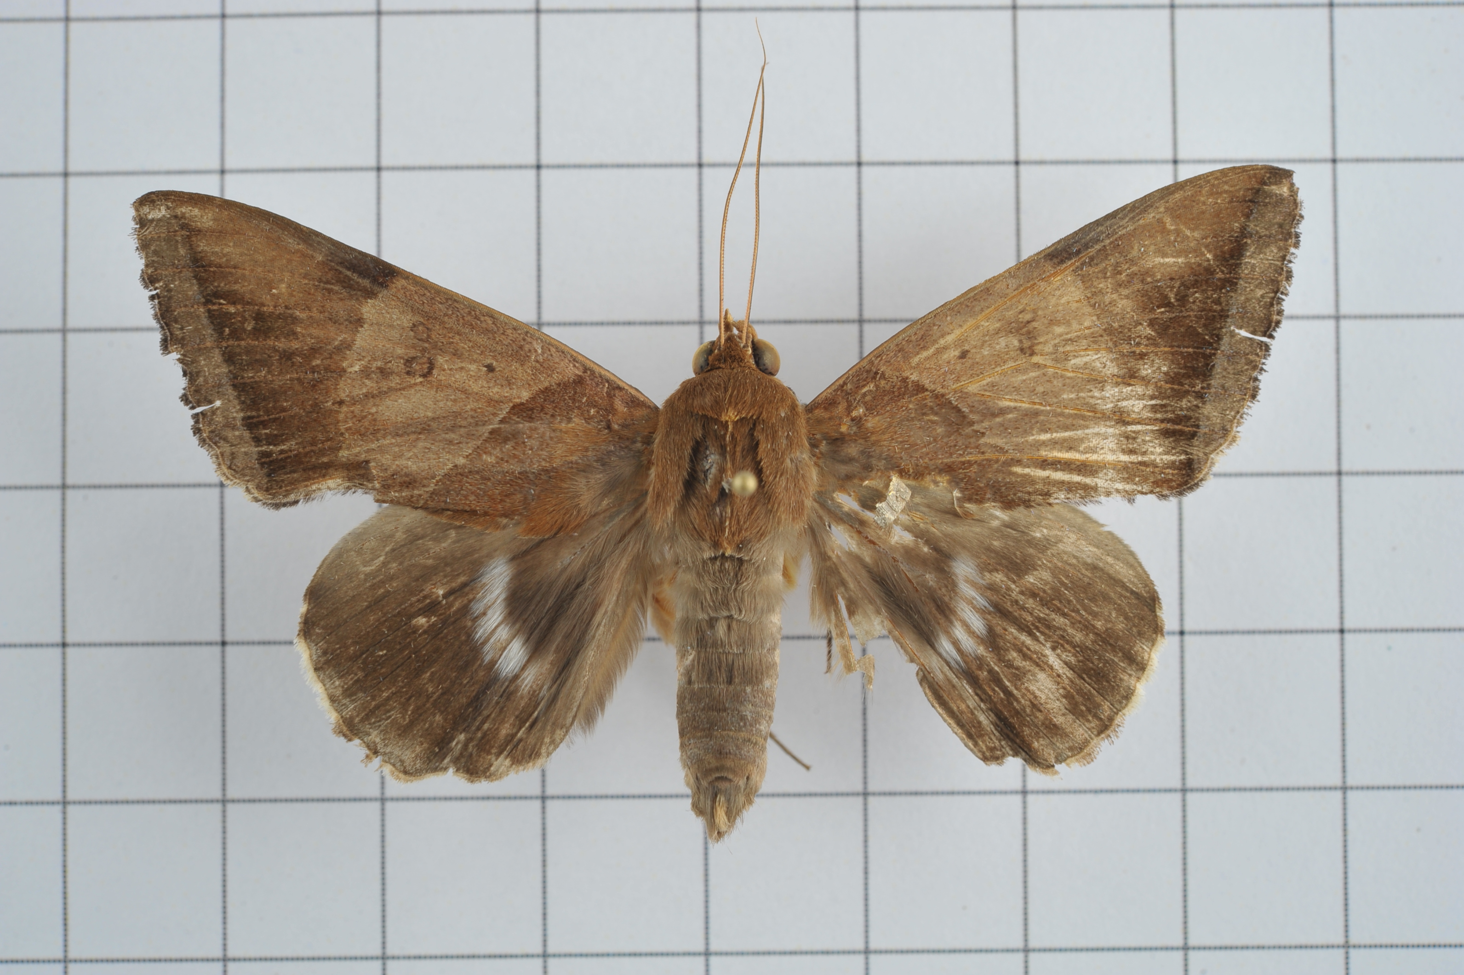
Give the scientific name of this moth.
Artena dotata
